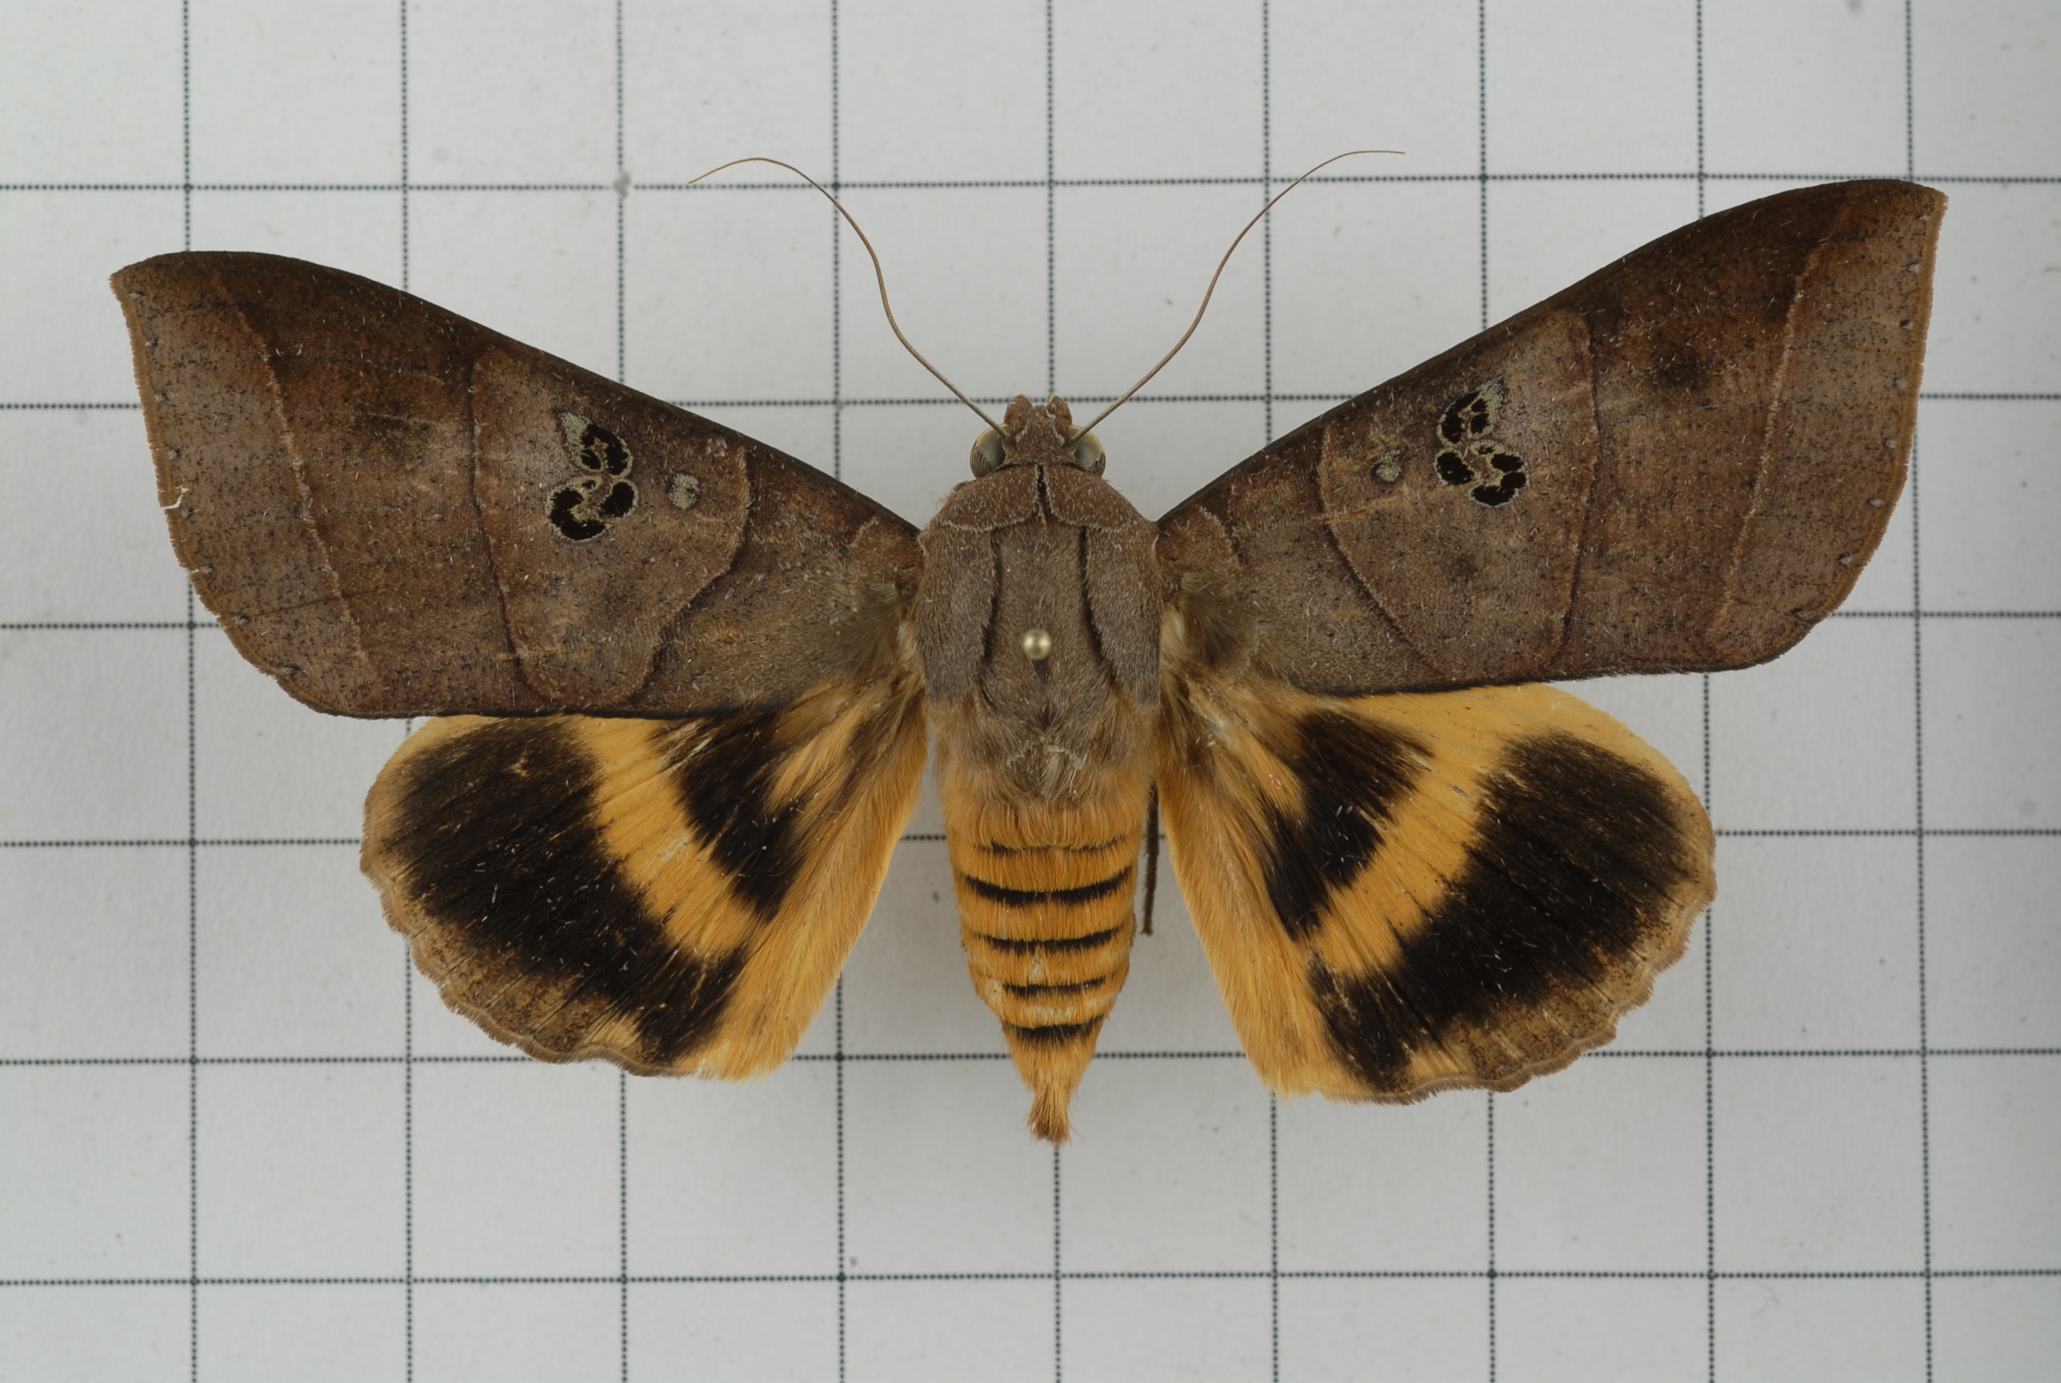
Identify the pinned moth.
Thyas coronata
